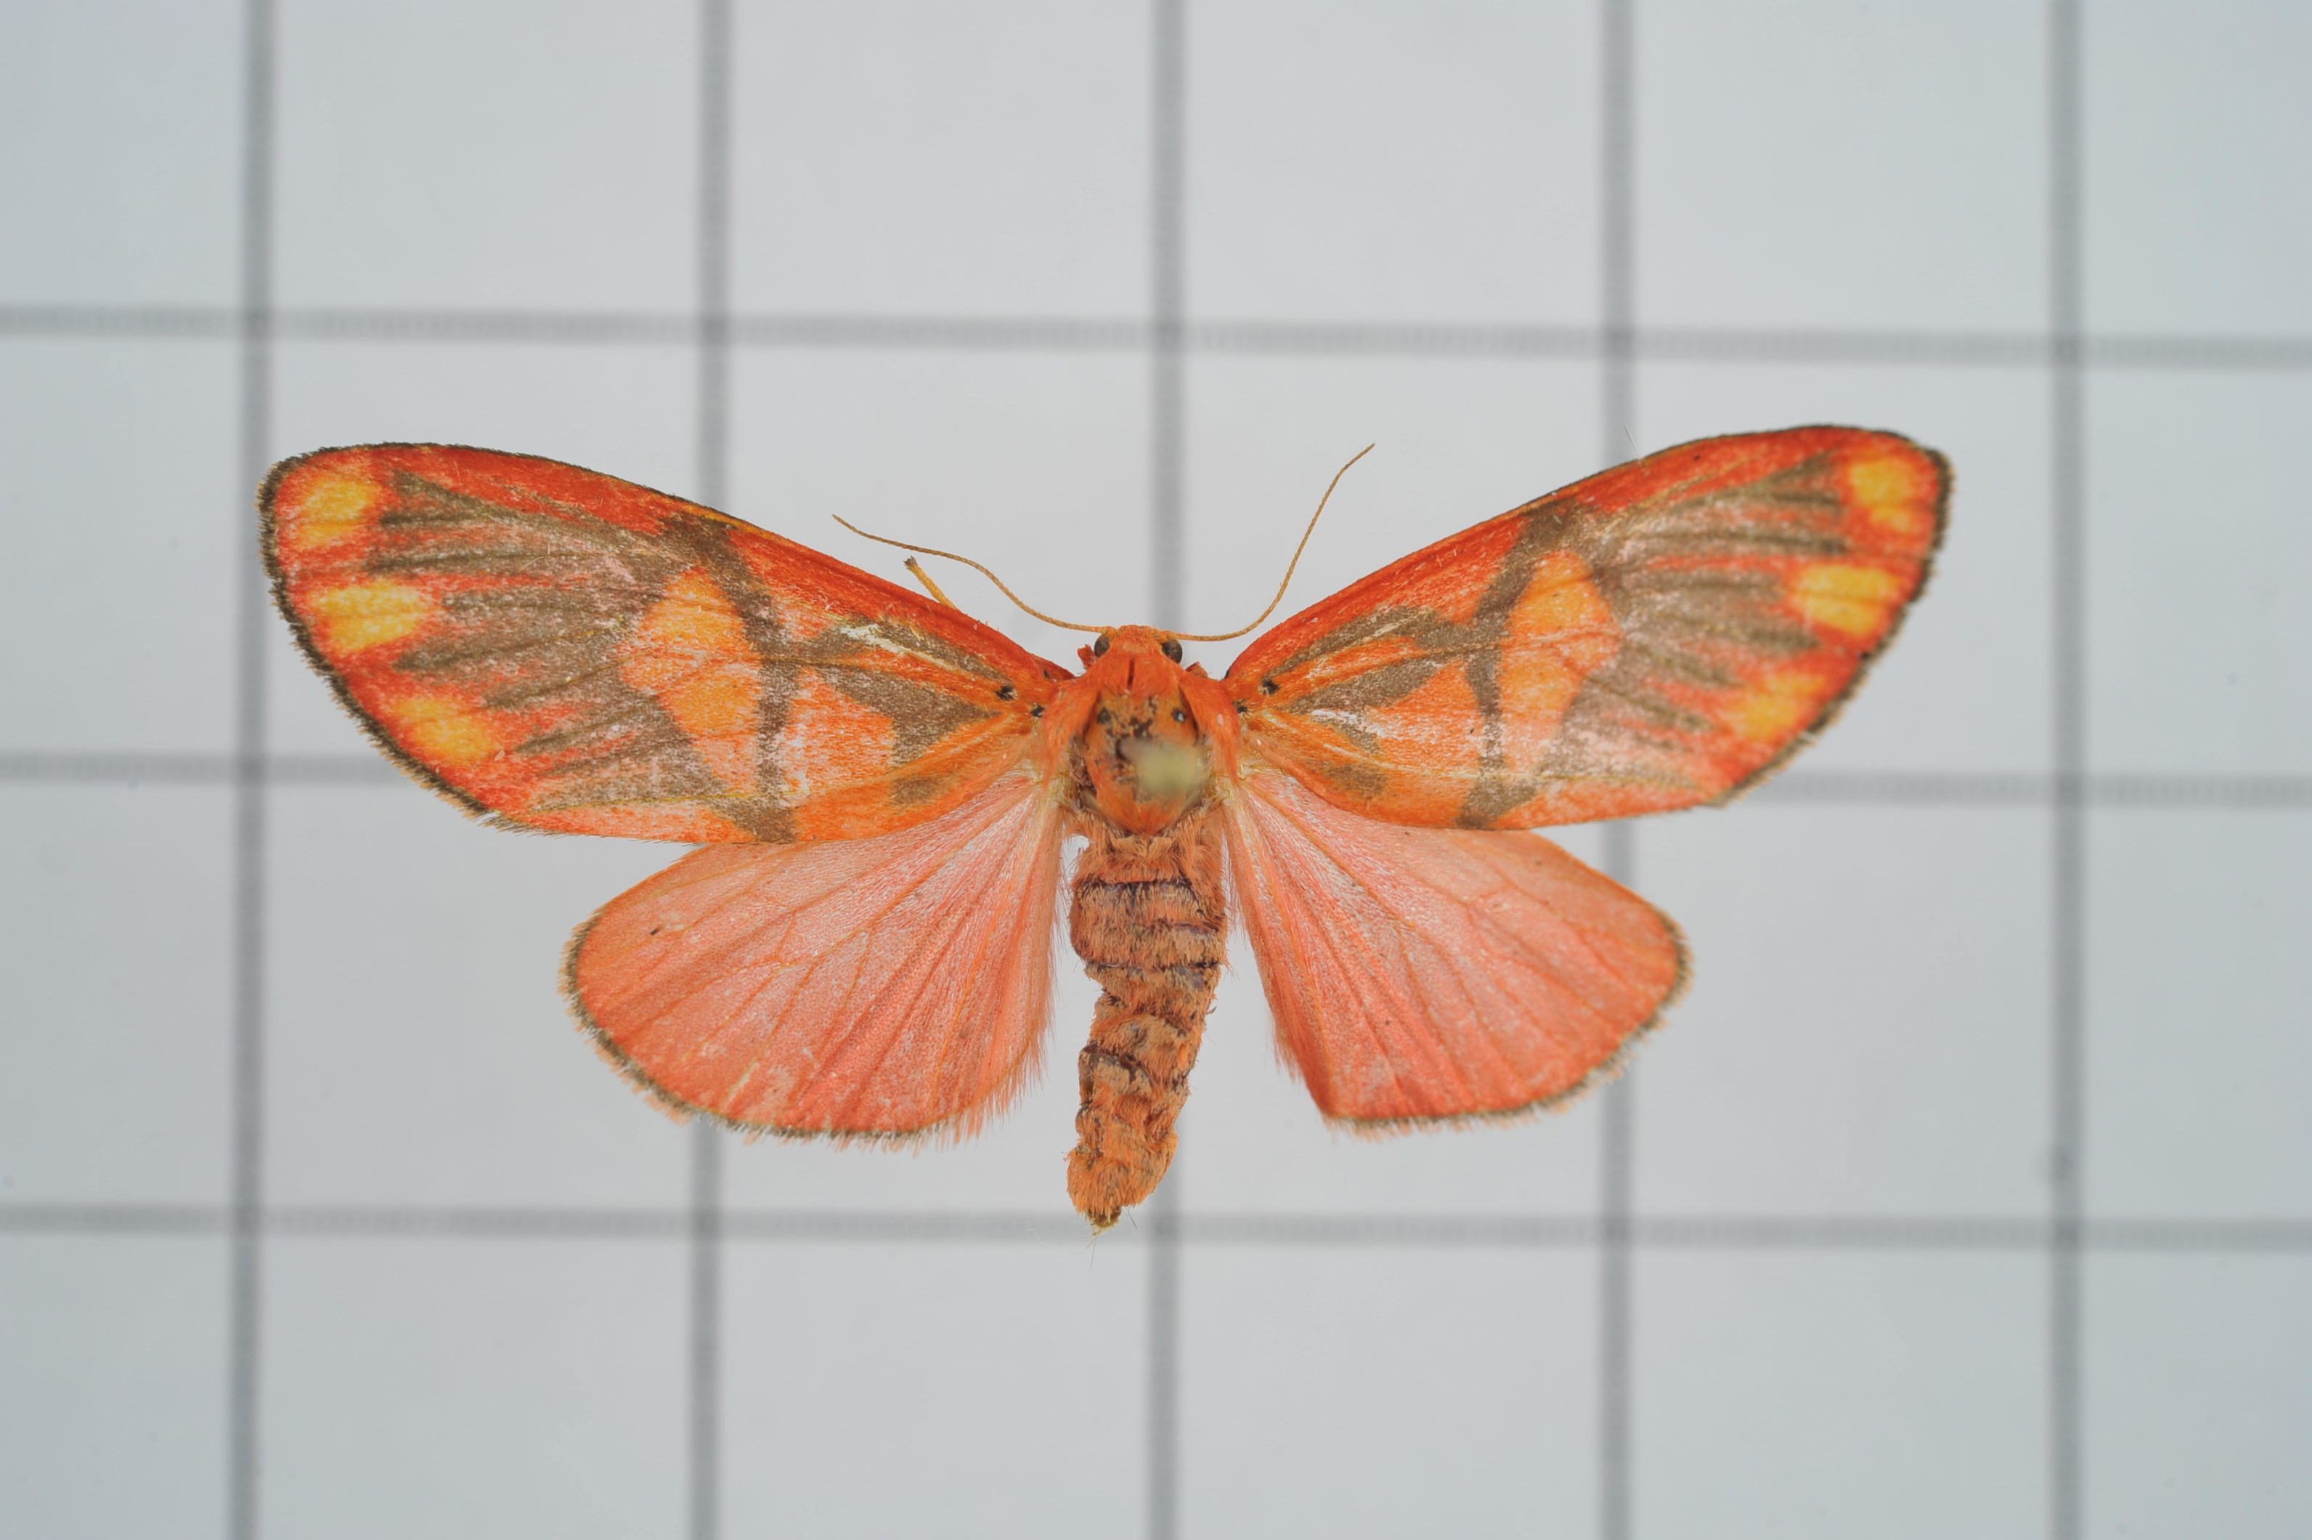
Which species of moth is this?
Matsumursine horishanella
